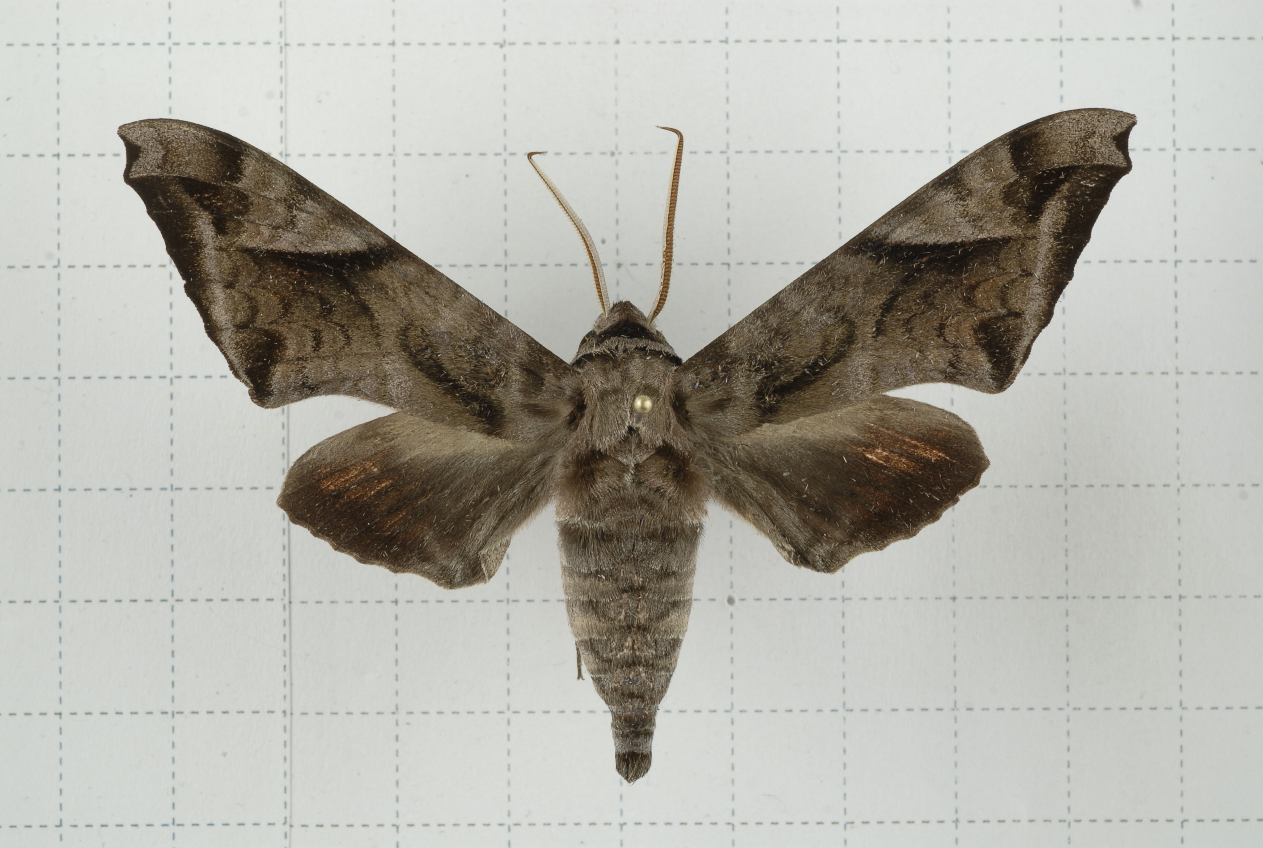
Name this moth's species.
Acosmeryx naga metanaga
